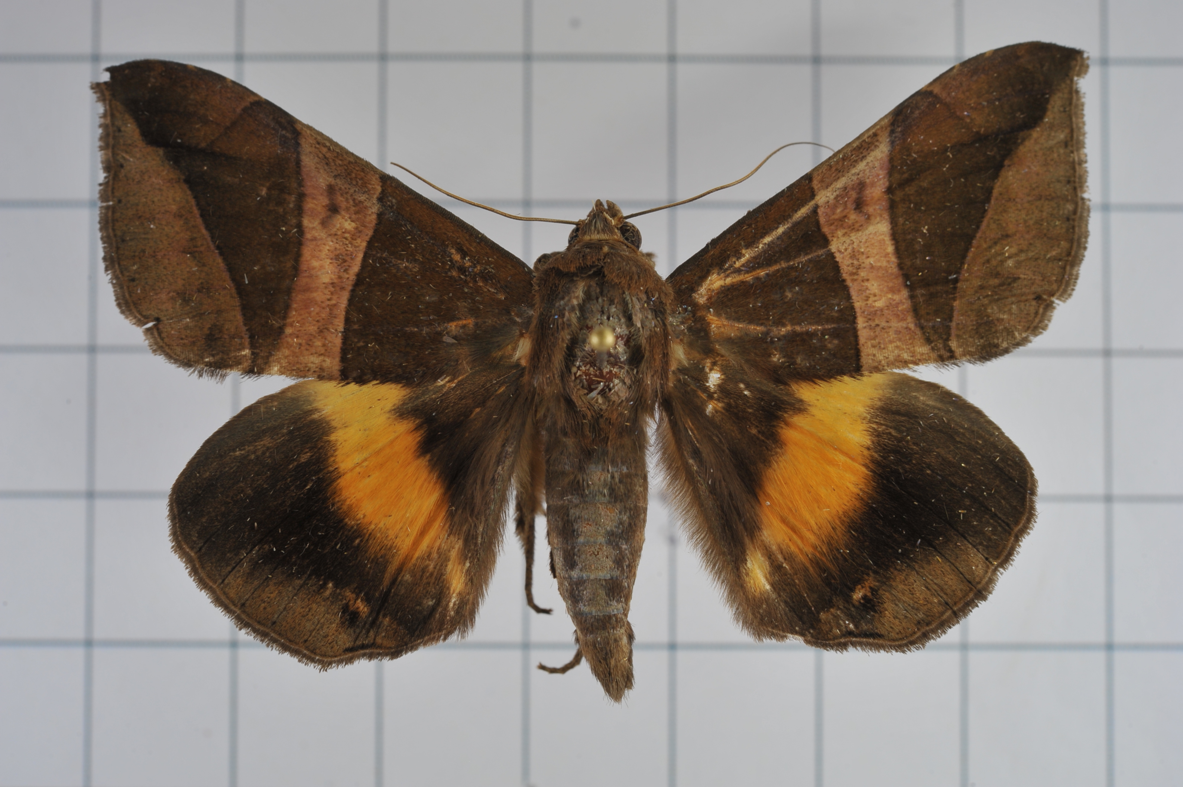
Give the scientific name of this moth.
Bastilla fulvotaenia
